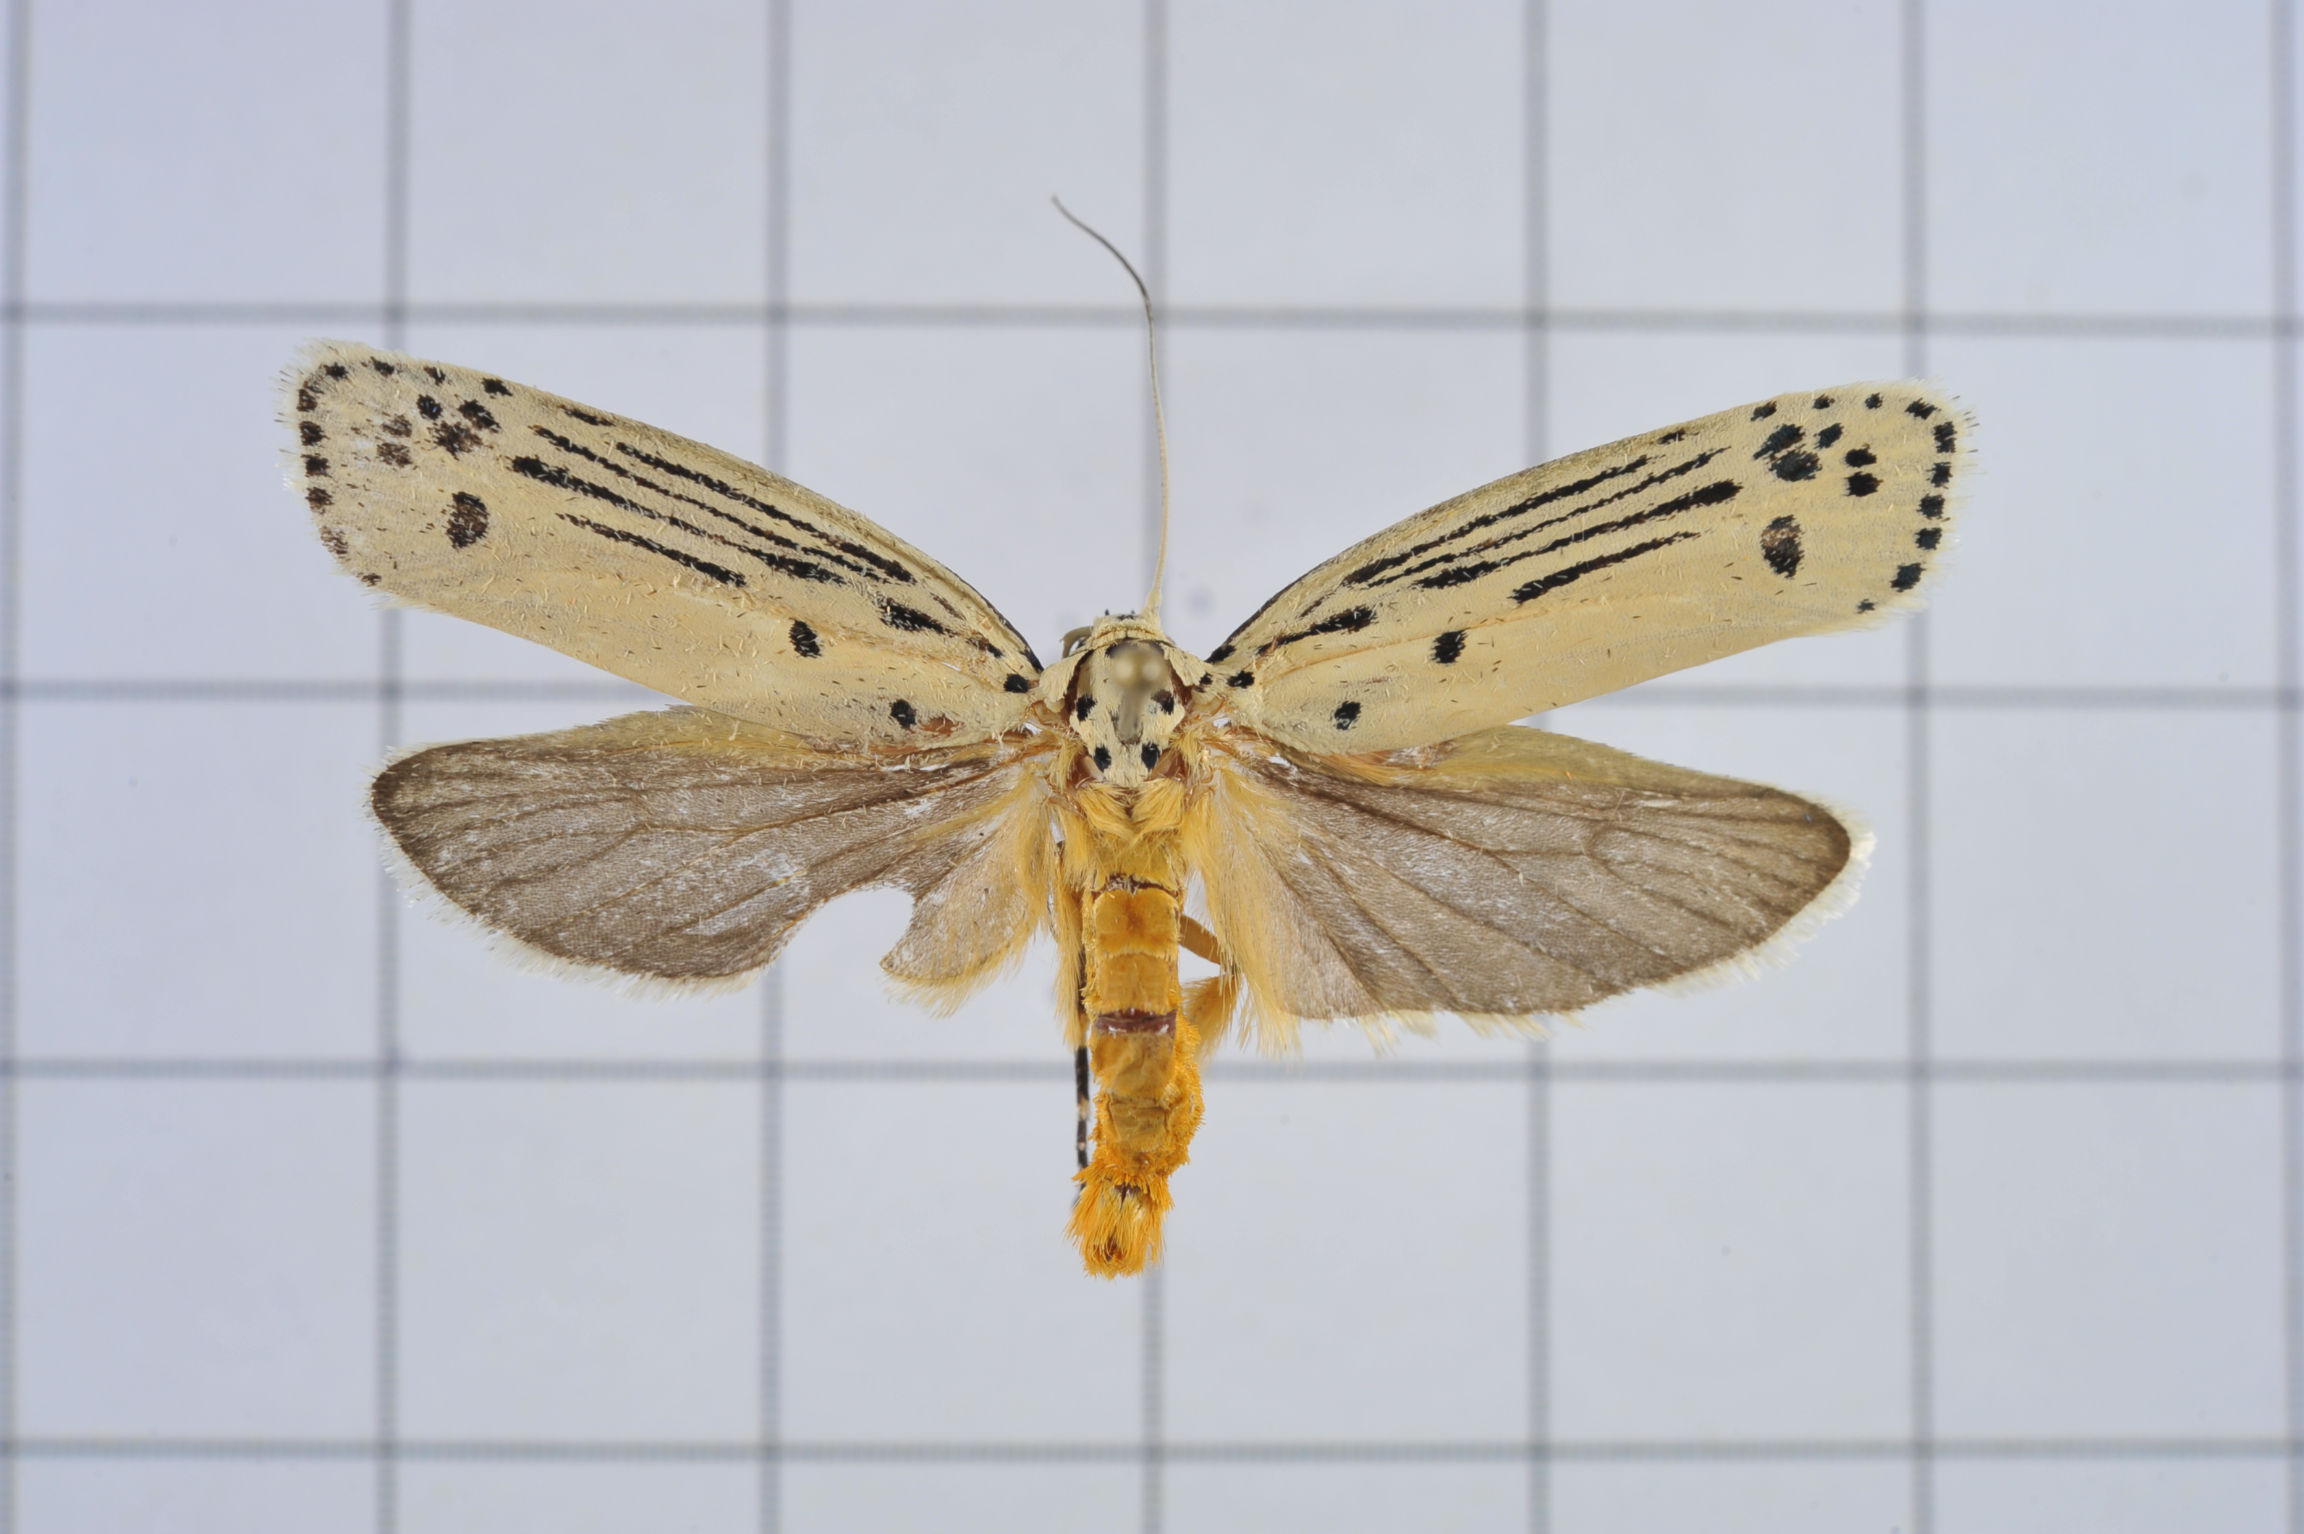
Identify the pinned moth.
Ethmia lineatonotella
